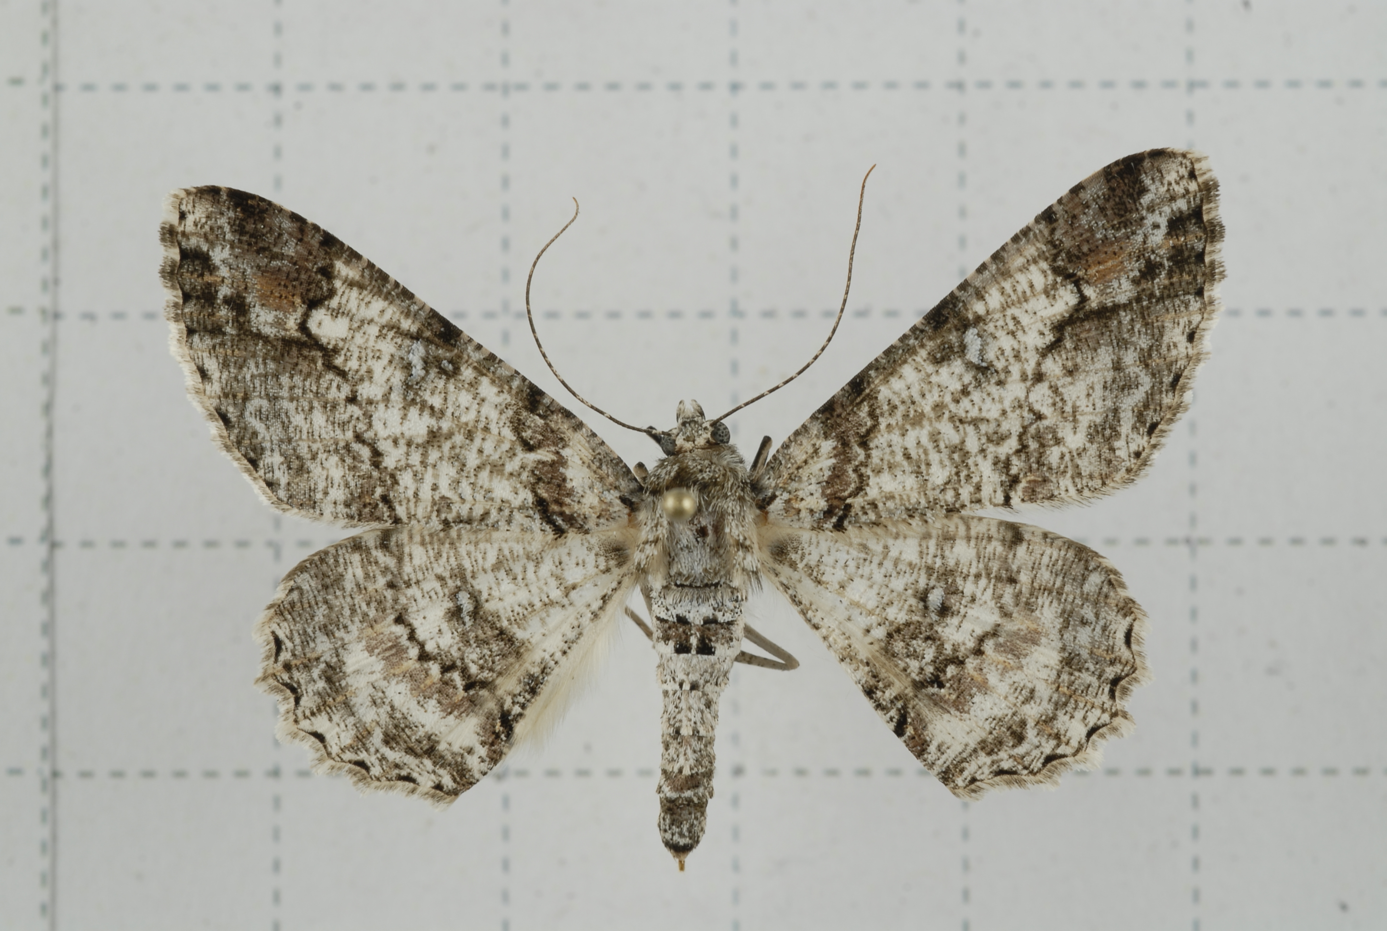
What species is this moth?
Cleora fraterna
